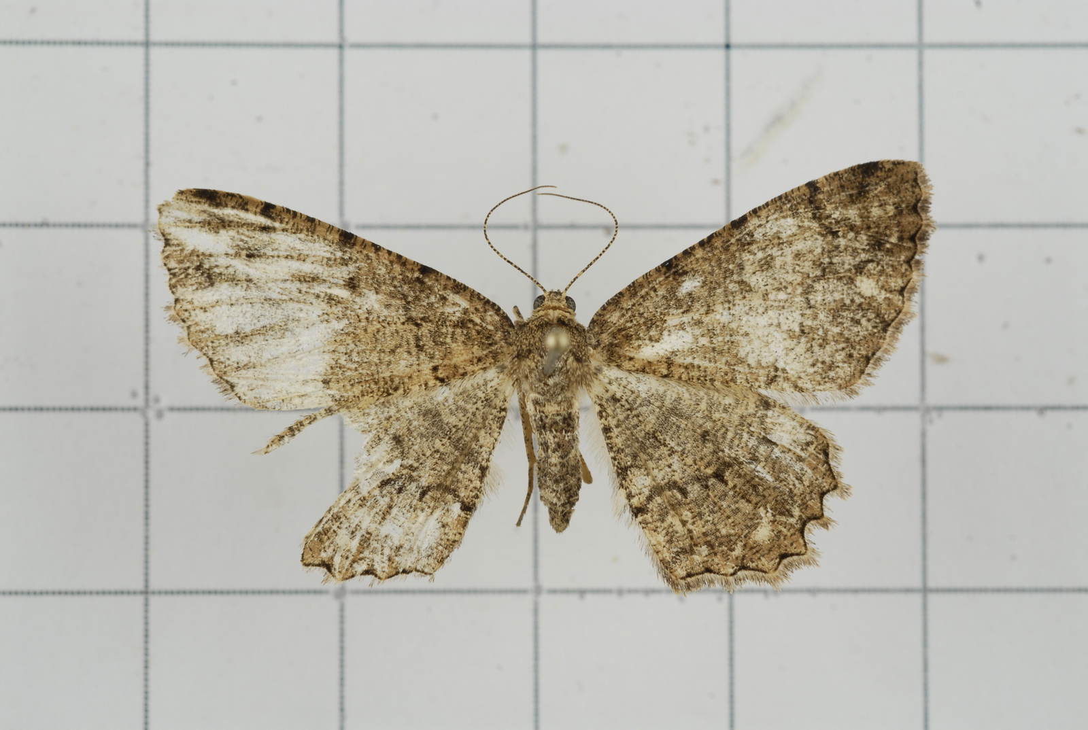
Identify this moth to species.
Uliura infausta
